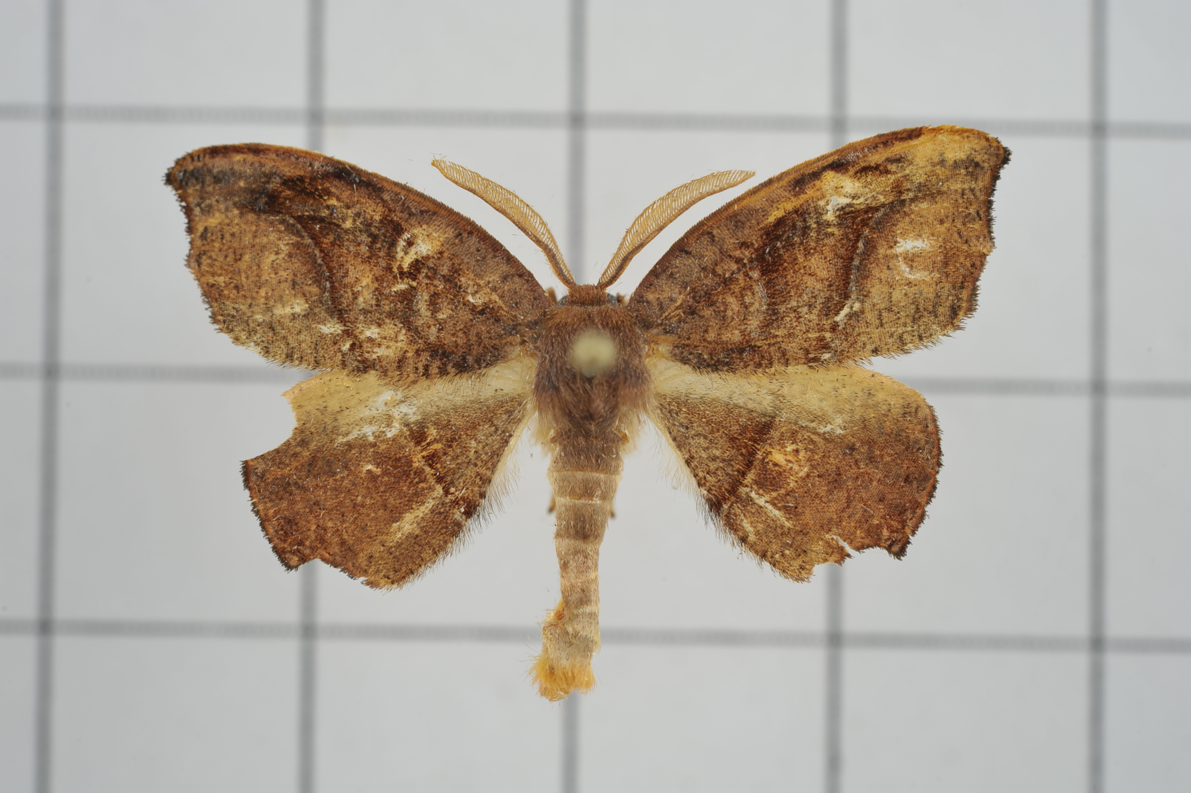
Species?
Neoreta purpureofascia
